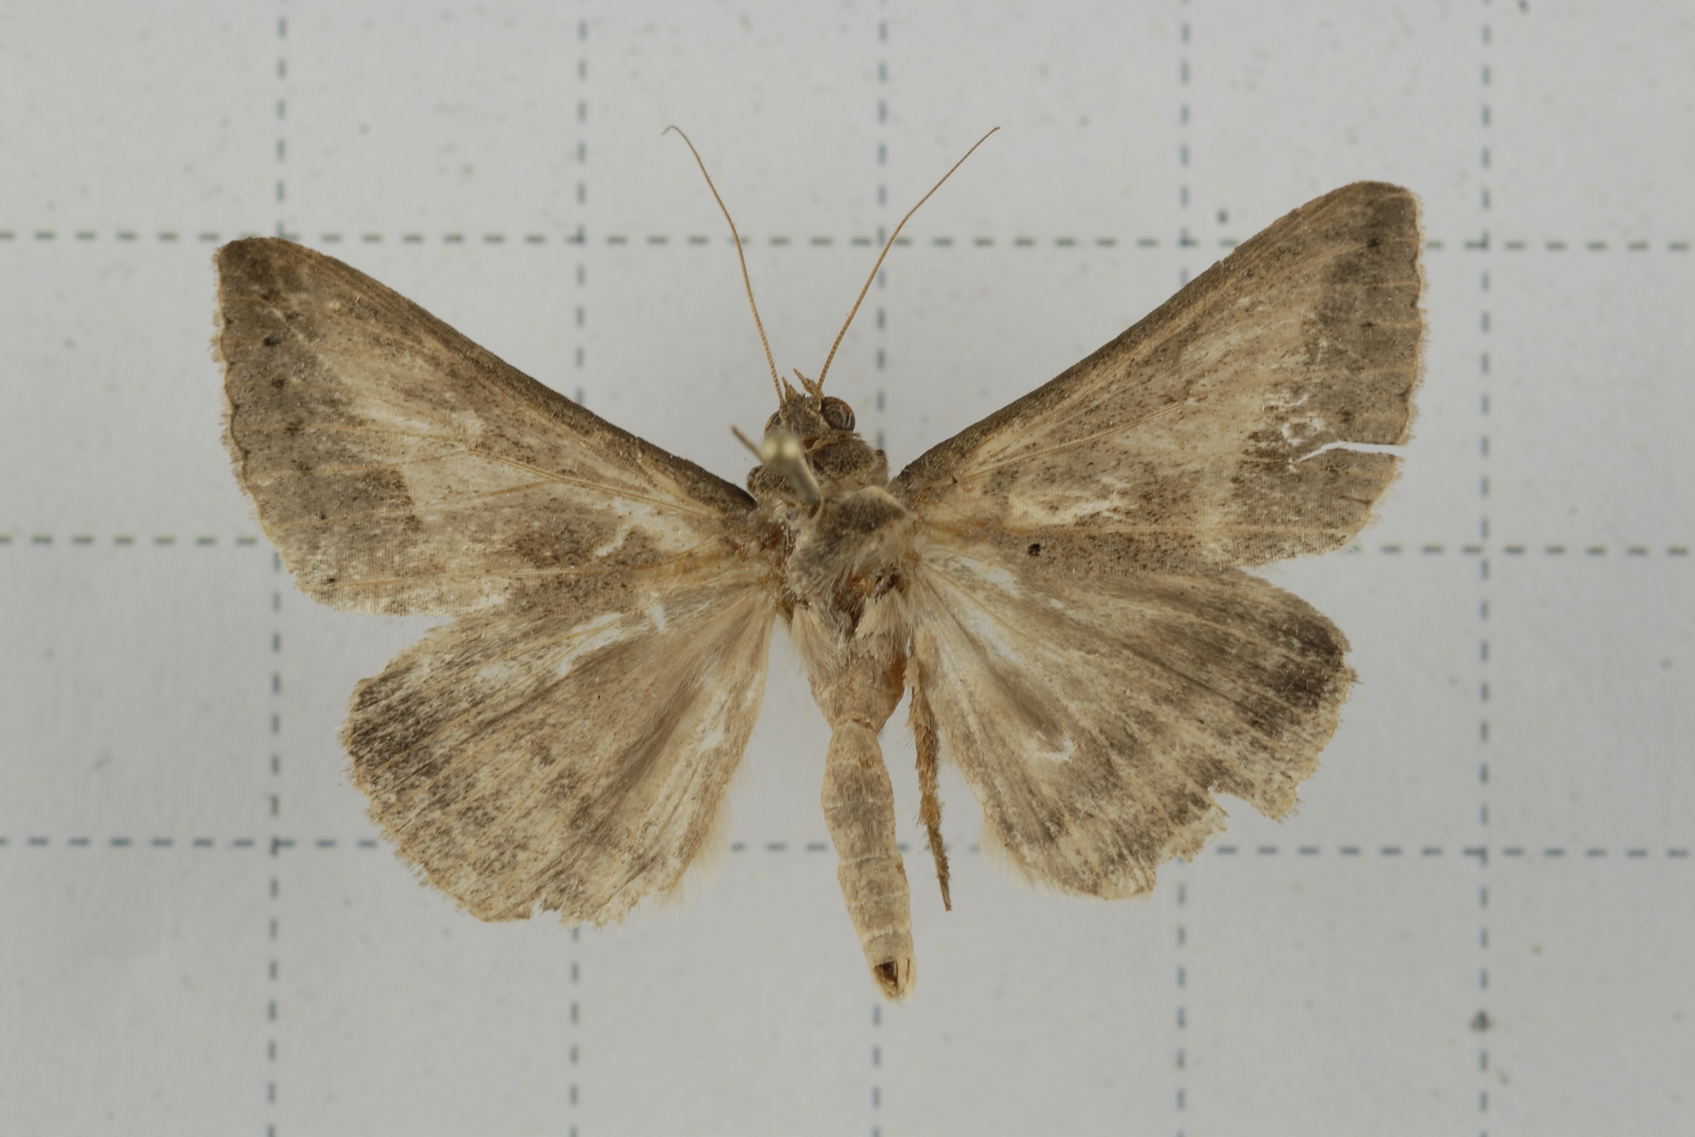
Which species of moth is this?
Mocis frugalis
